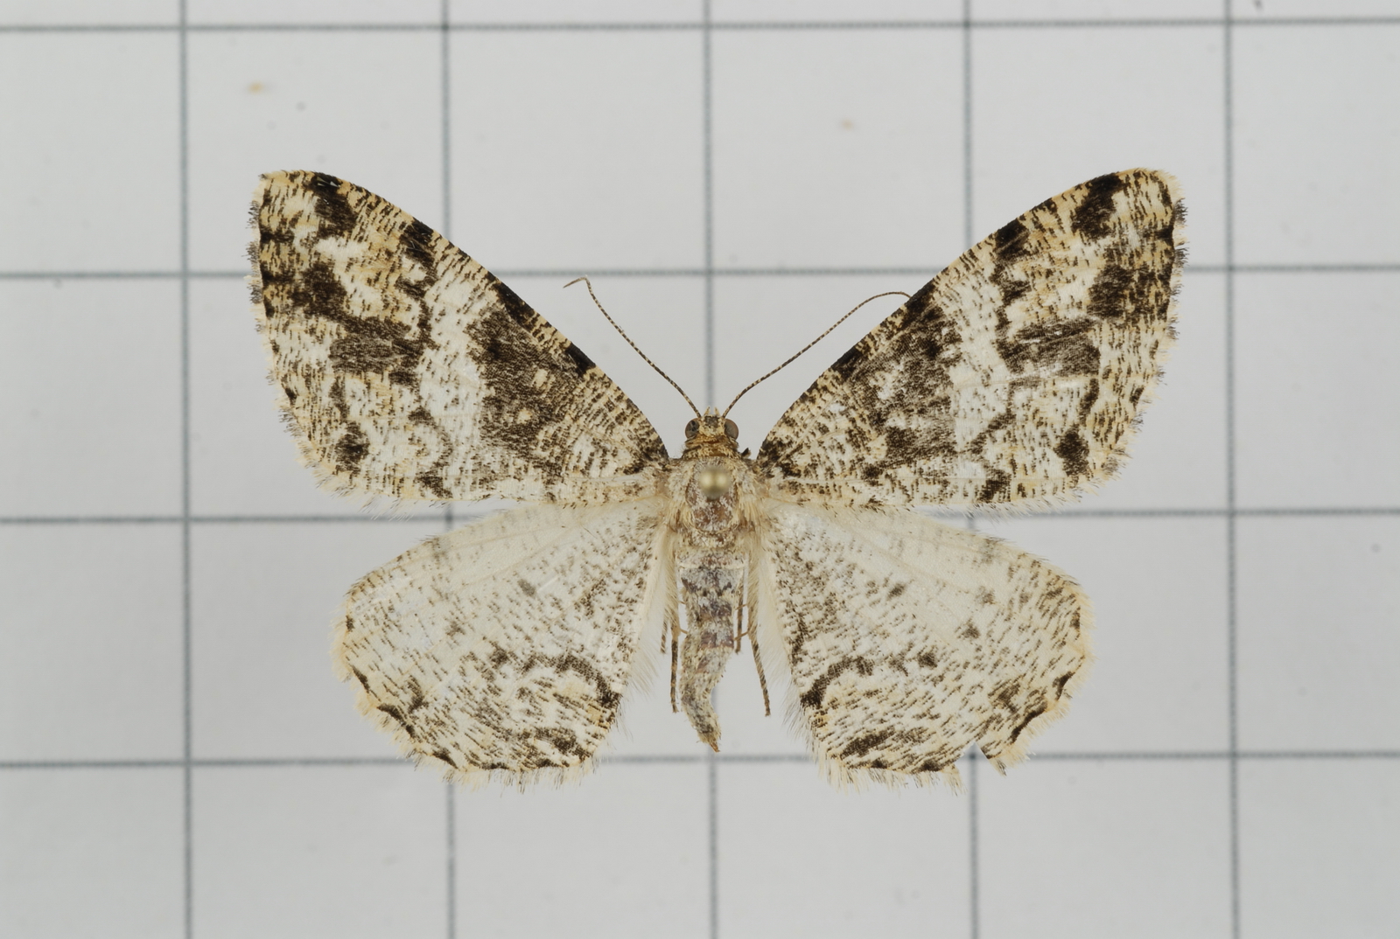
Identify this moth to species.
Deileptenia rimosaria
